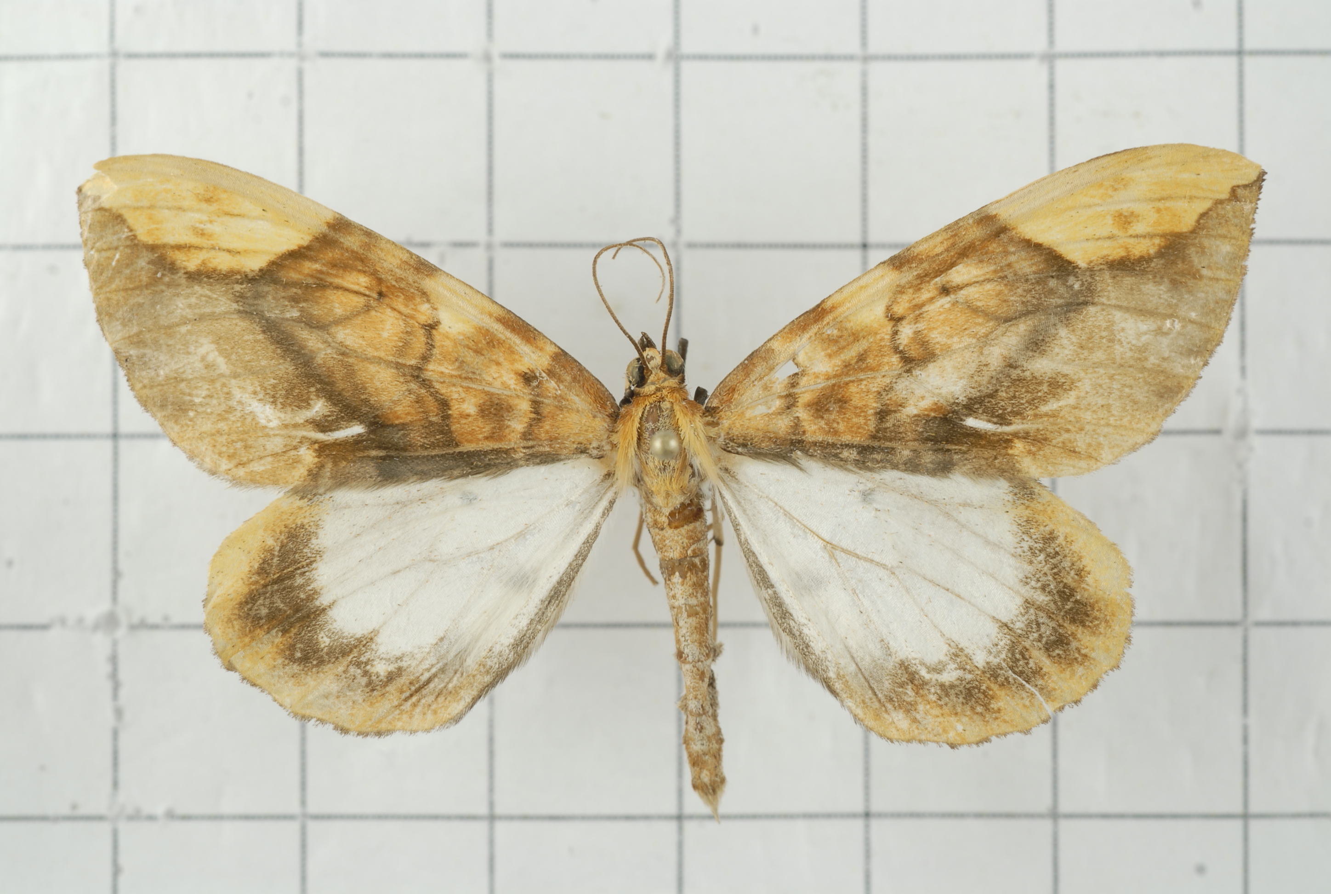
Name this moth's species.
Gandaritis postalba
